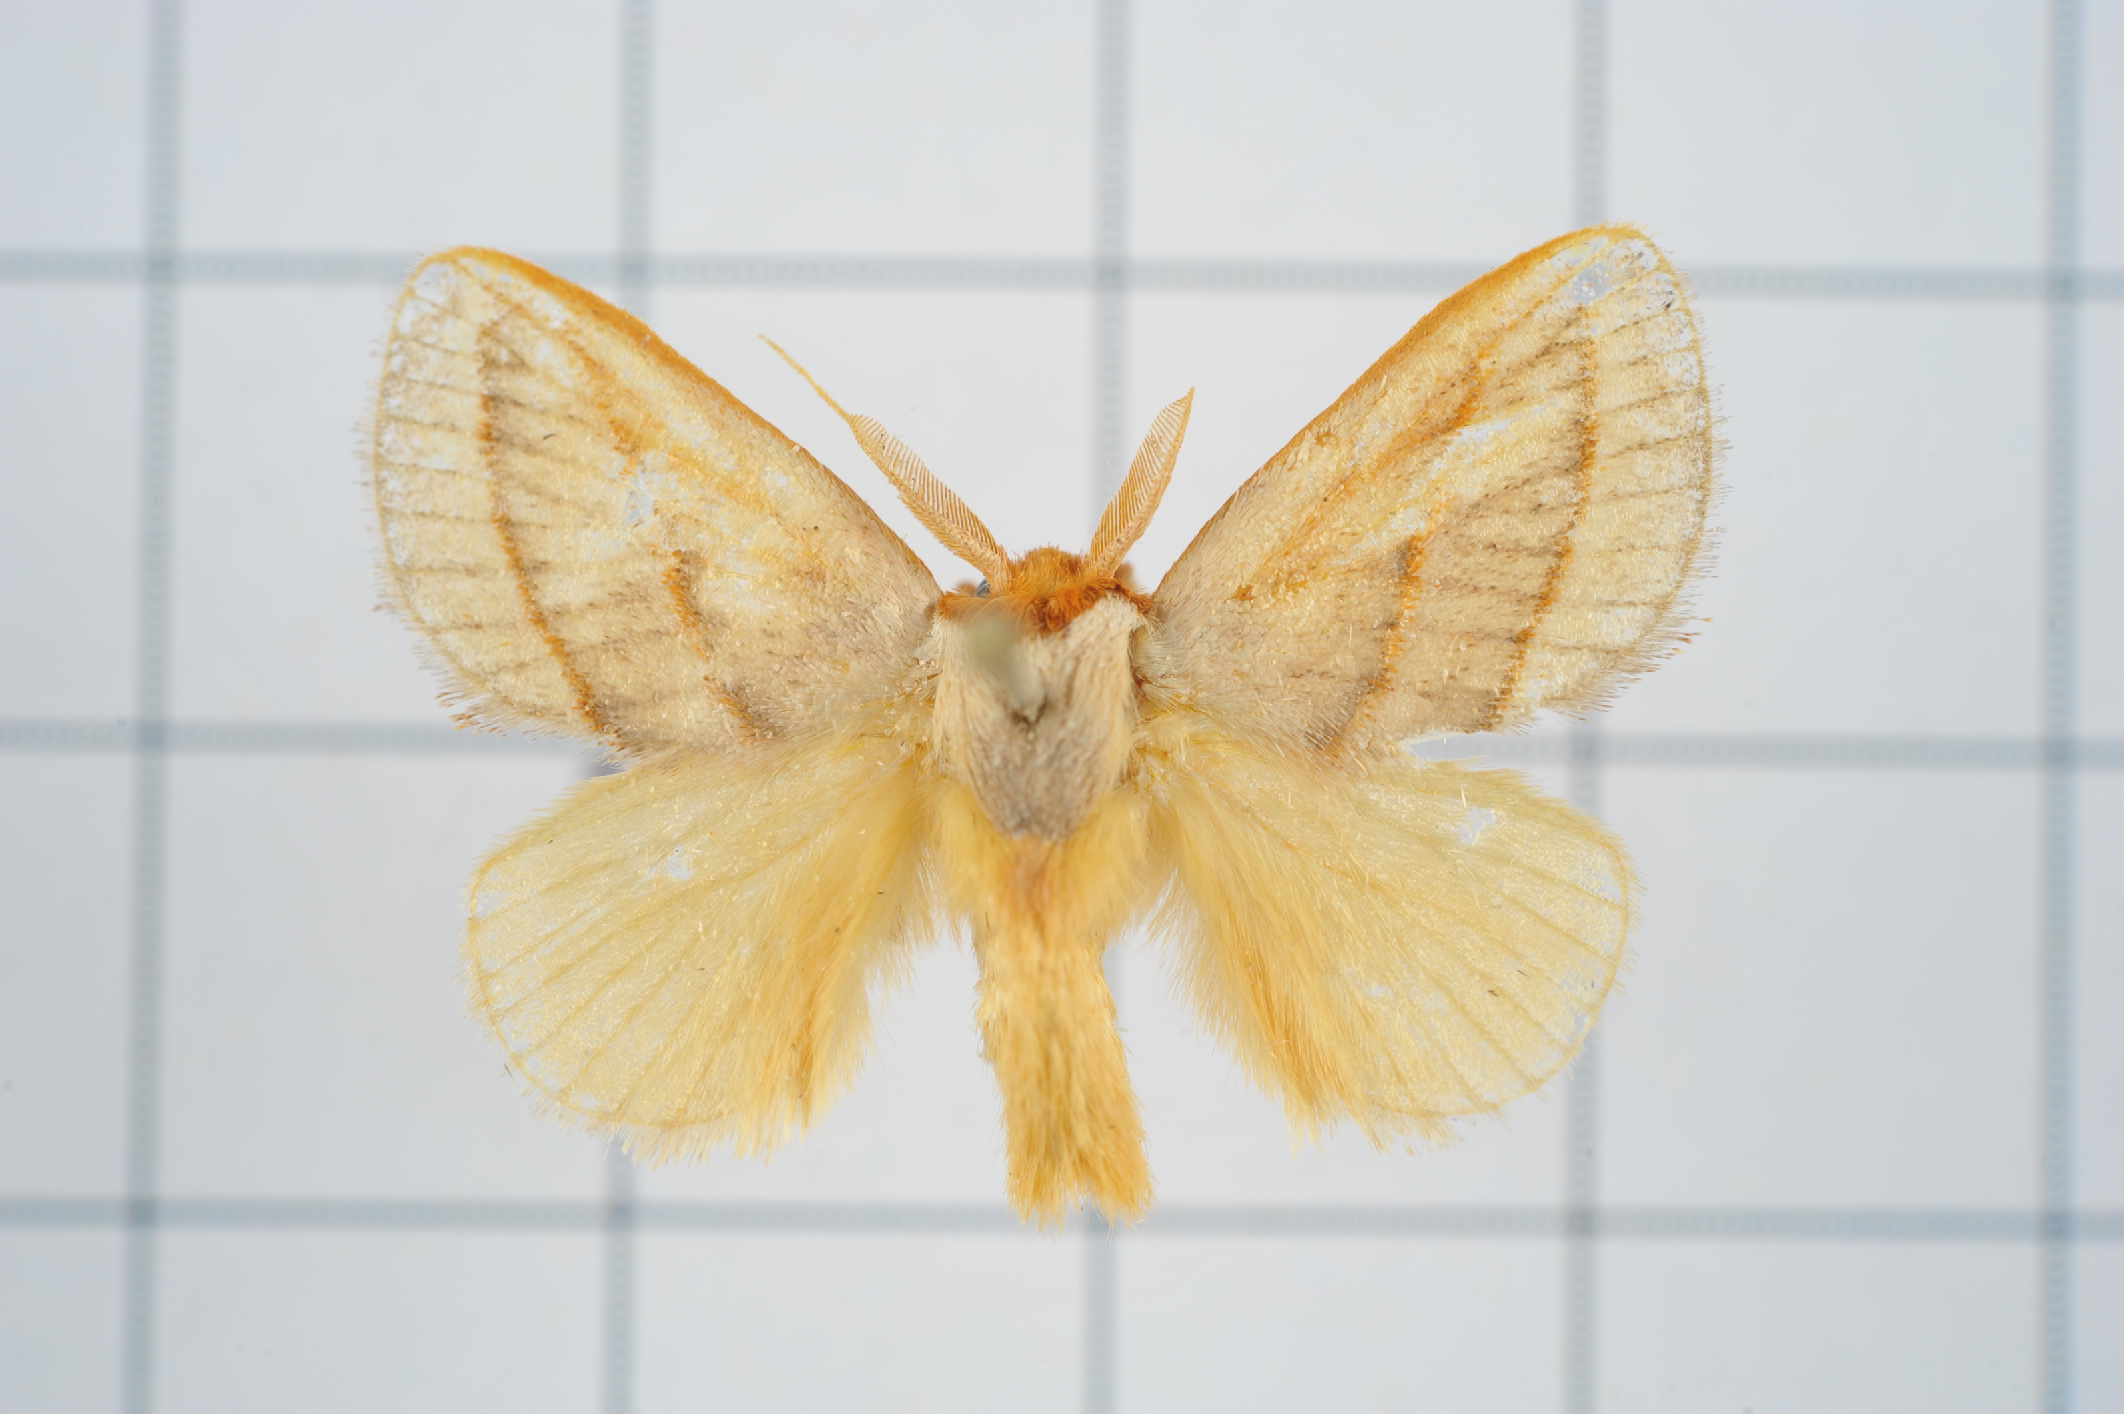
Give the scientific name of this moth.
Cania heppneri
